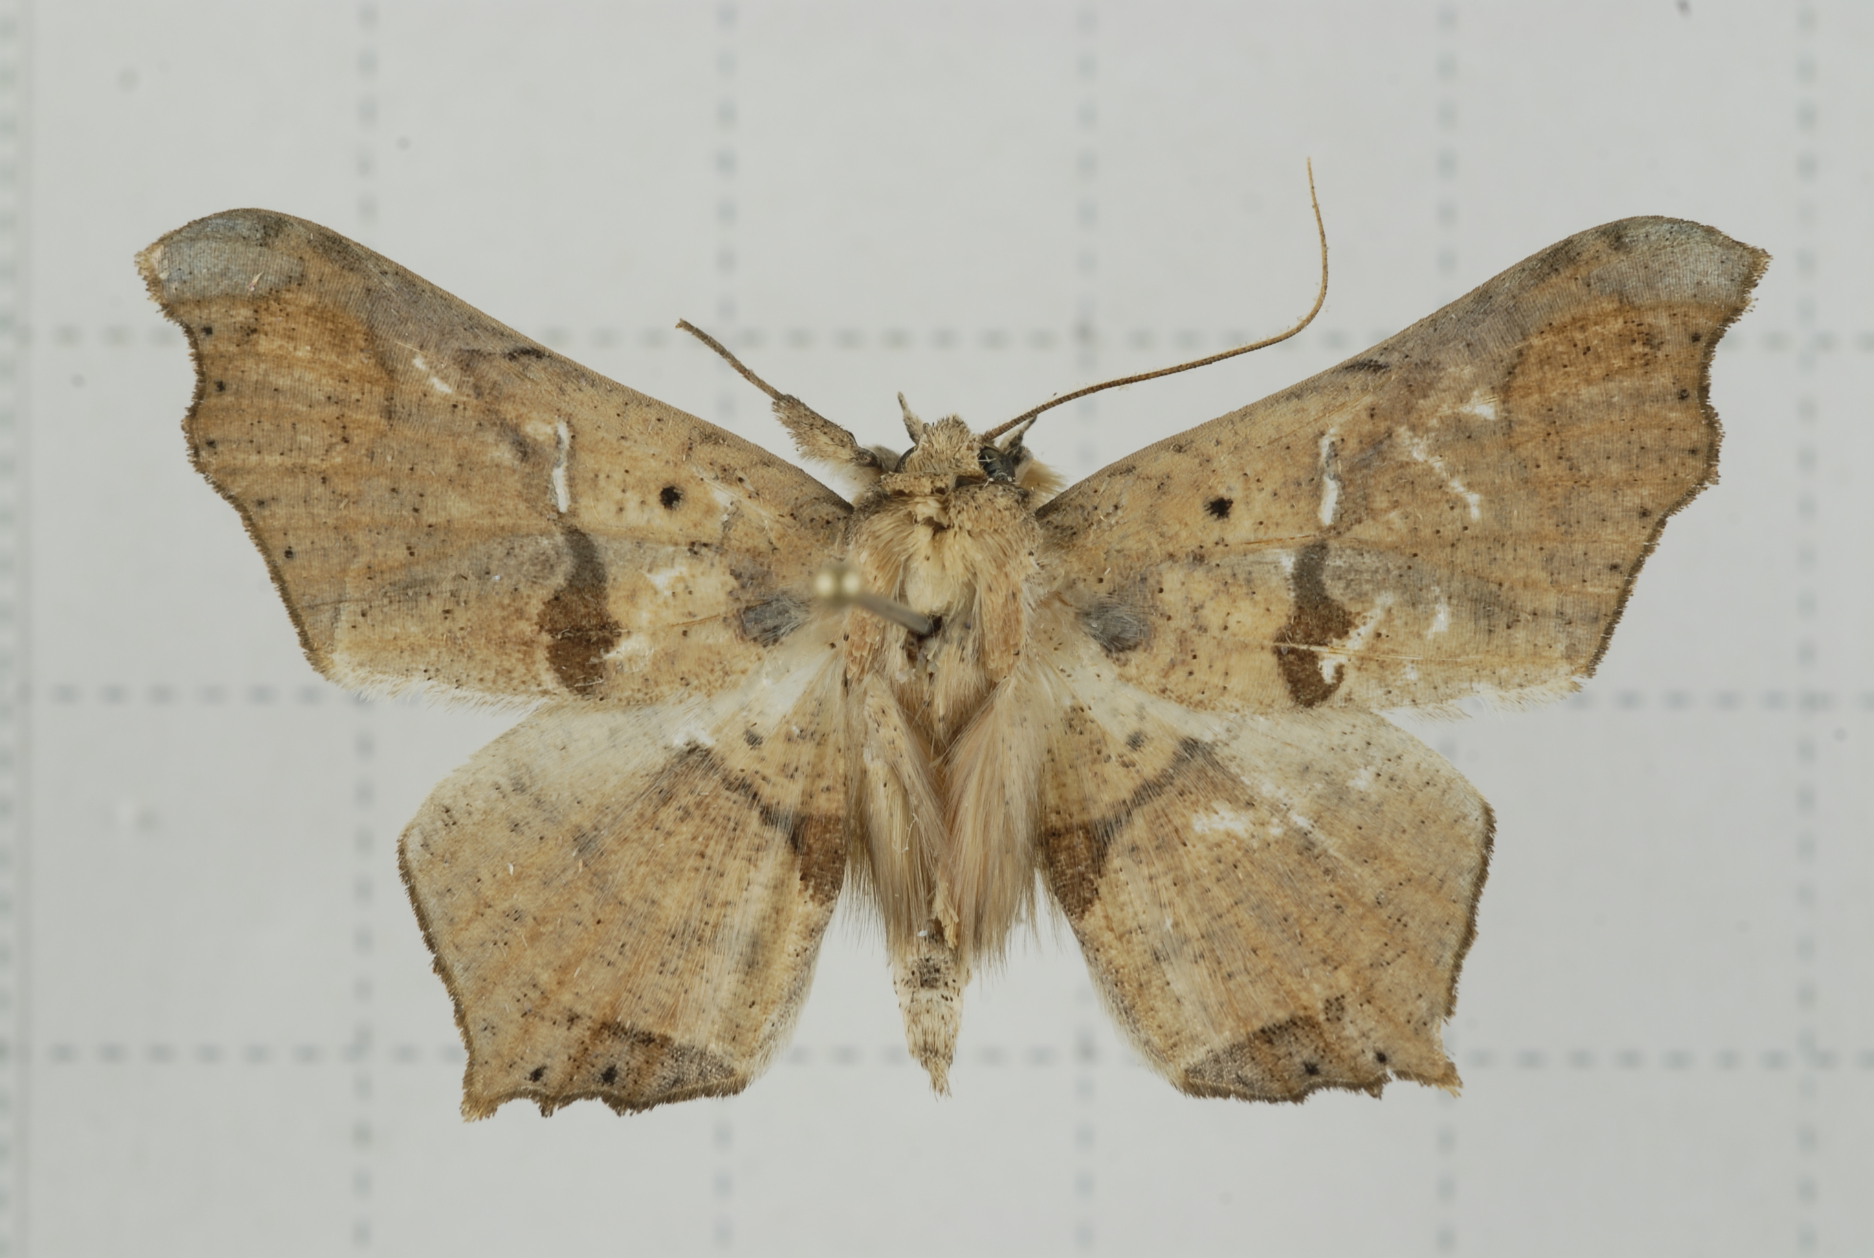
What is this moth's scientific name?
Semiothisops macariata
